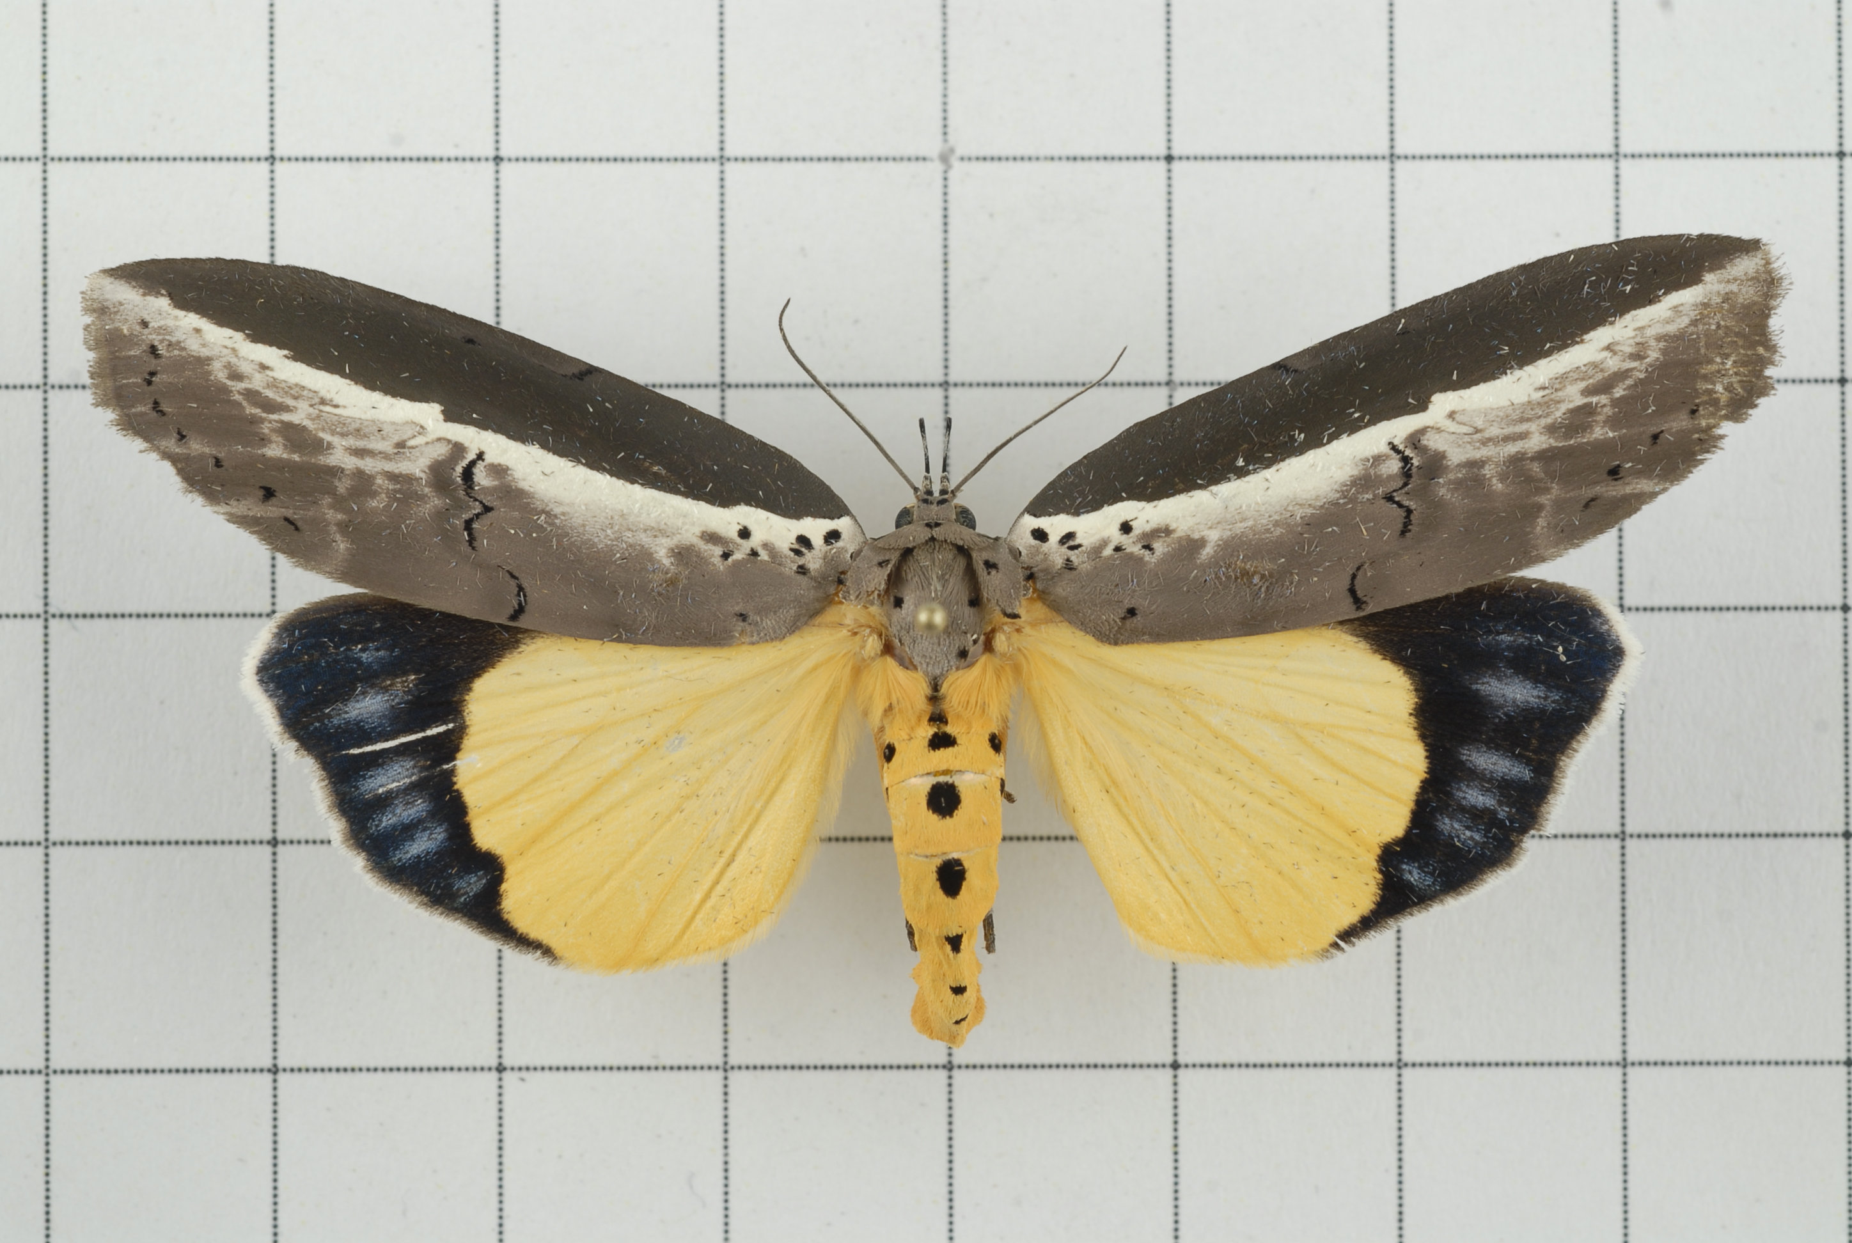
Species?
Eligma narcissus
